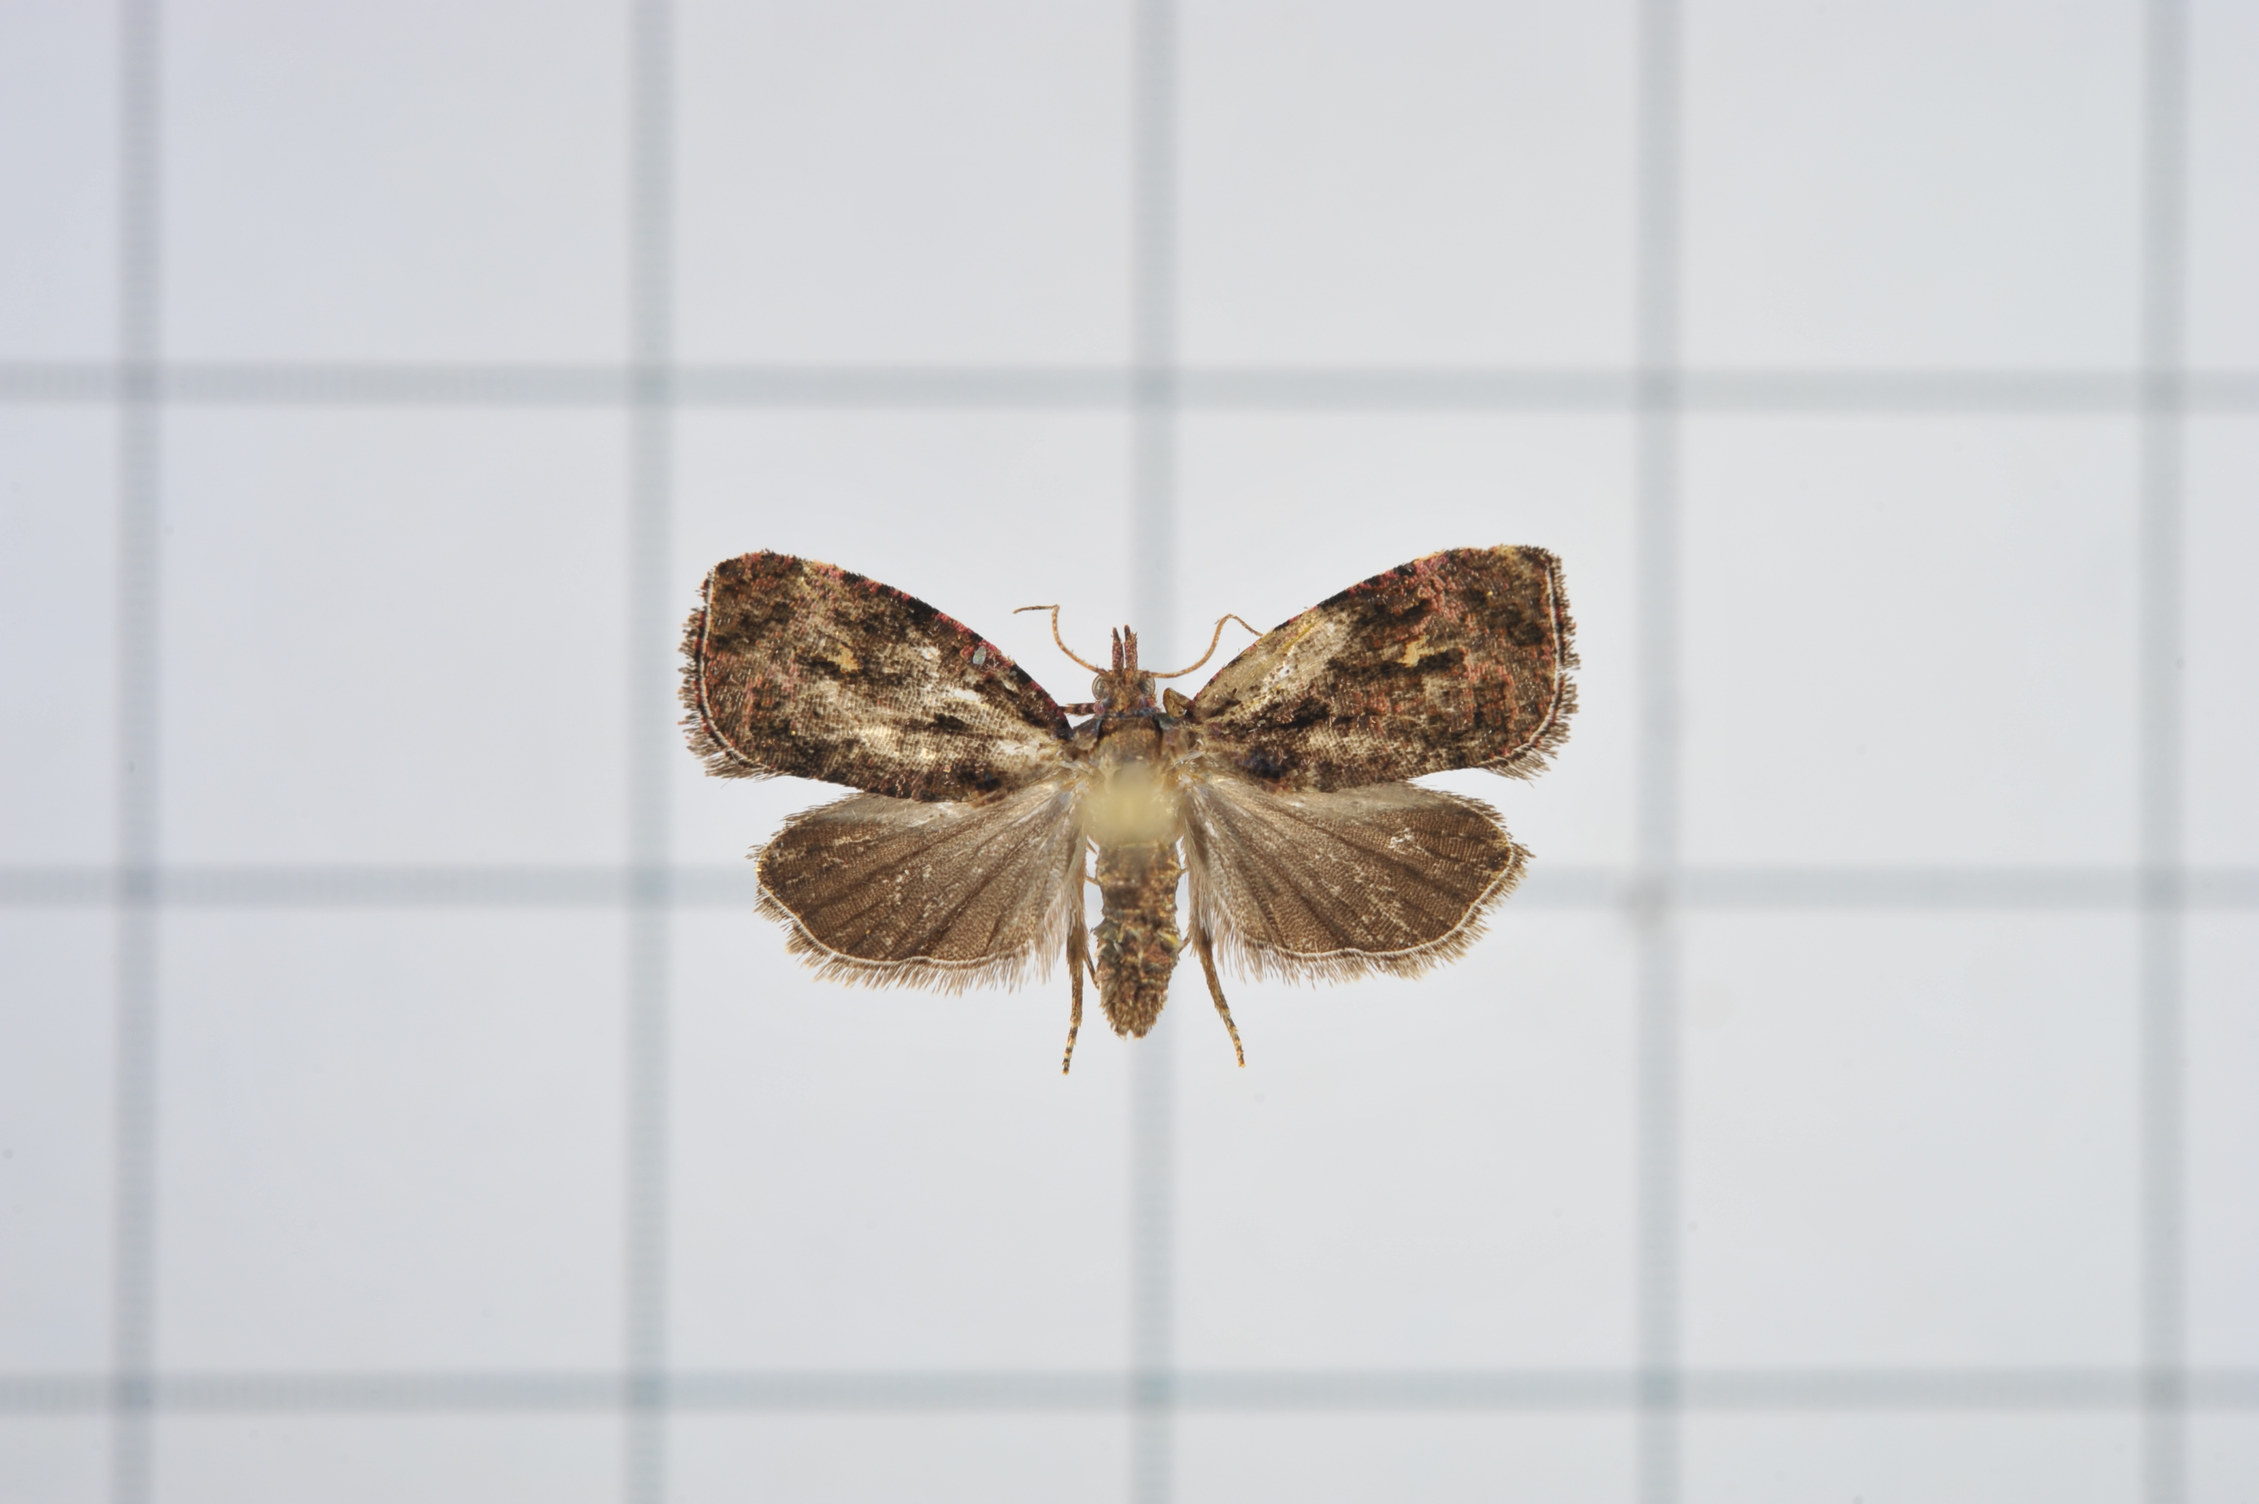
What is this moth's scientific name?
Gatesclarkeana idia
